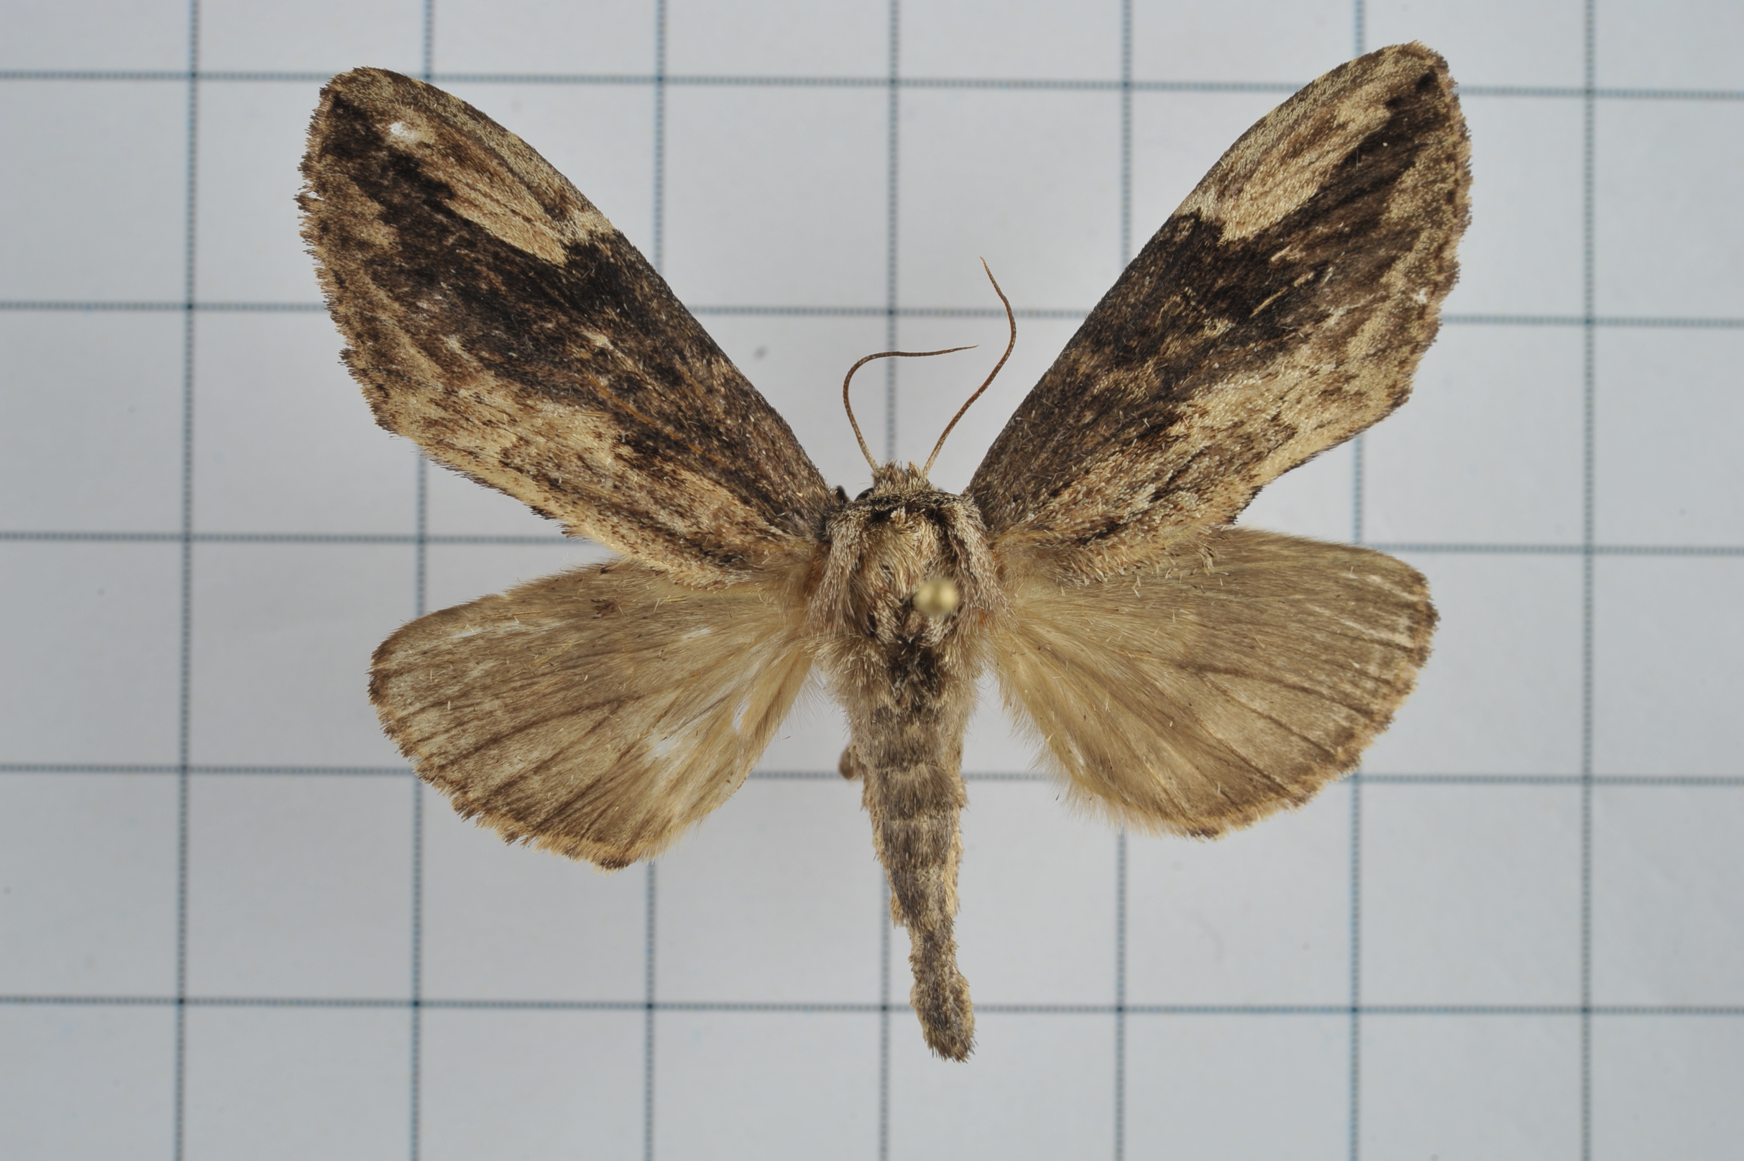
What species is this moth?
Allodontoides tenebrosa
